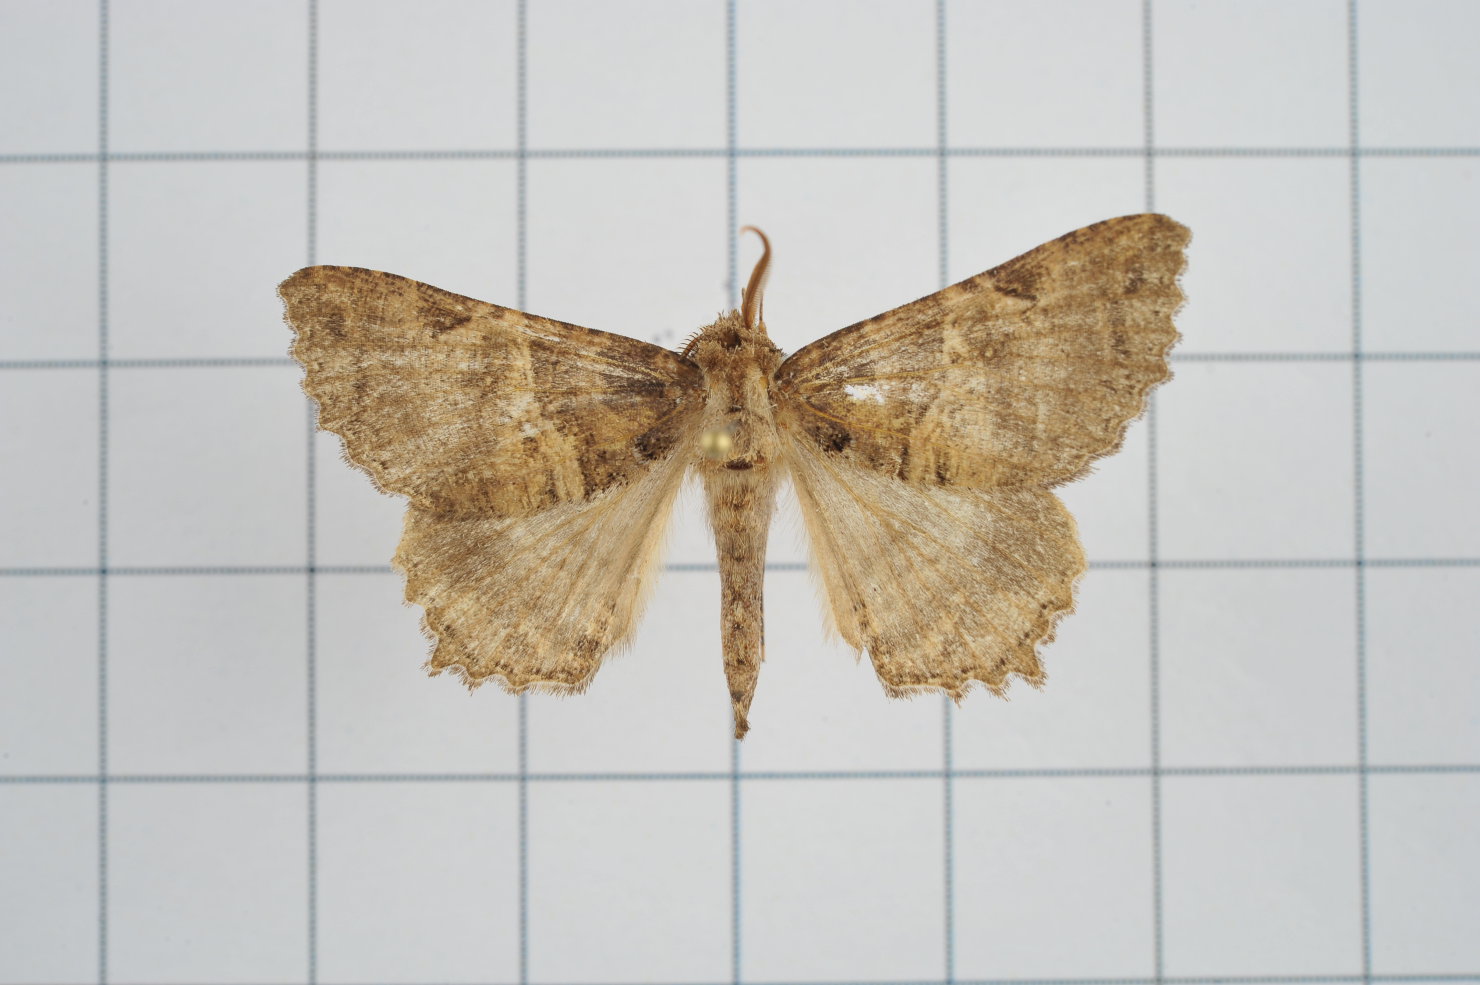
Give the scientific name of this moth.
Daddala lucilla
